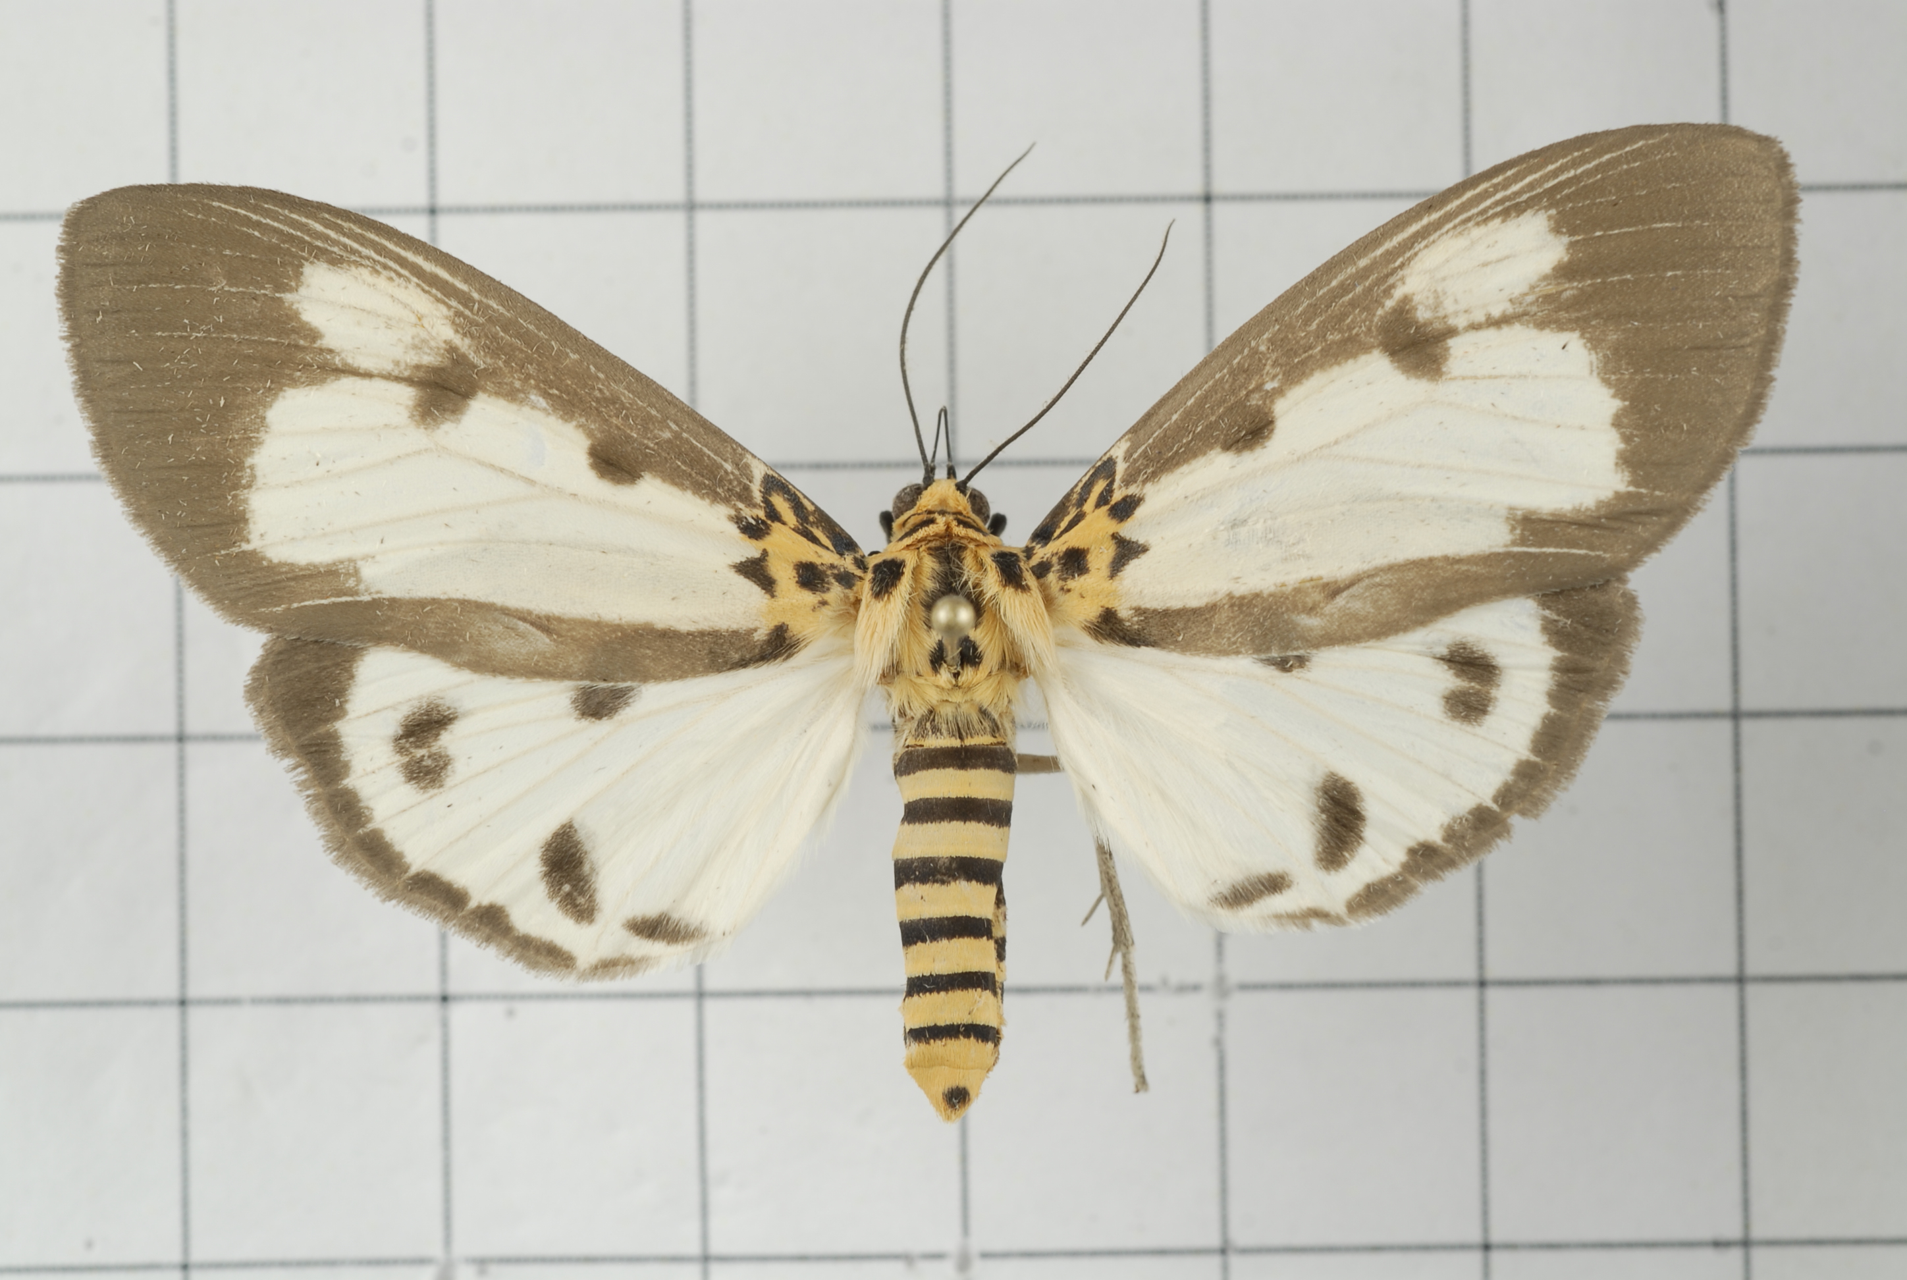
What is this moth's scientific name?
Asota plana lacteata
